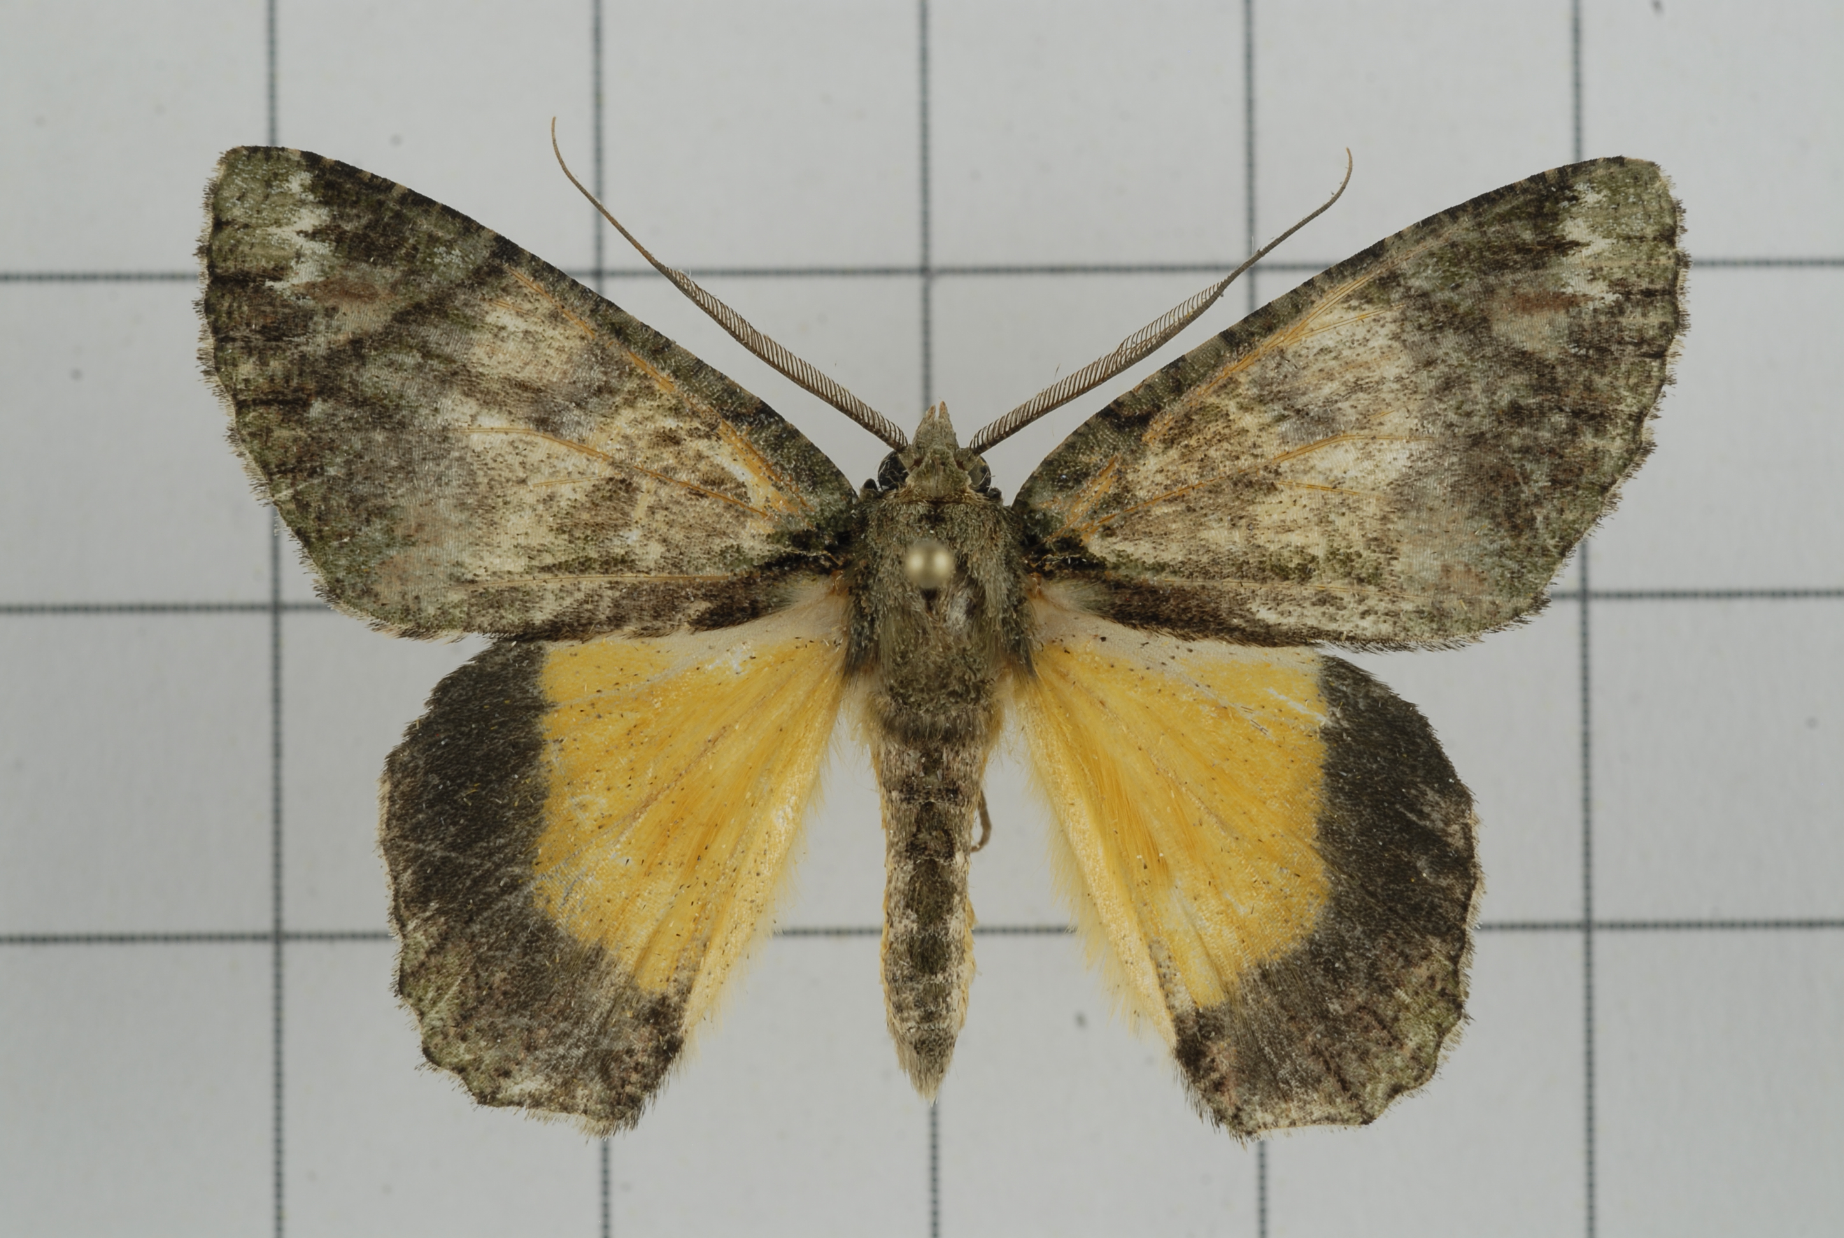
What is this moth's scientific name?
Dindica wilemani
